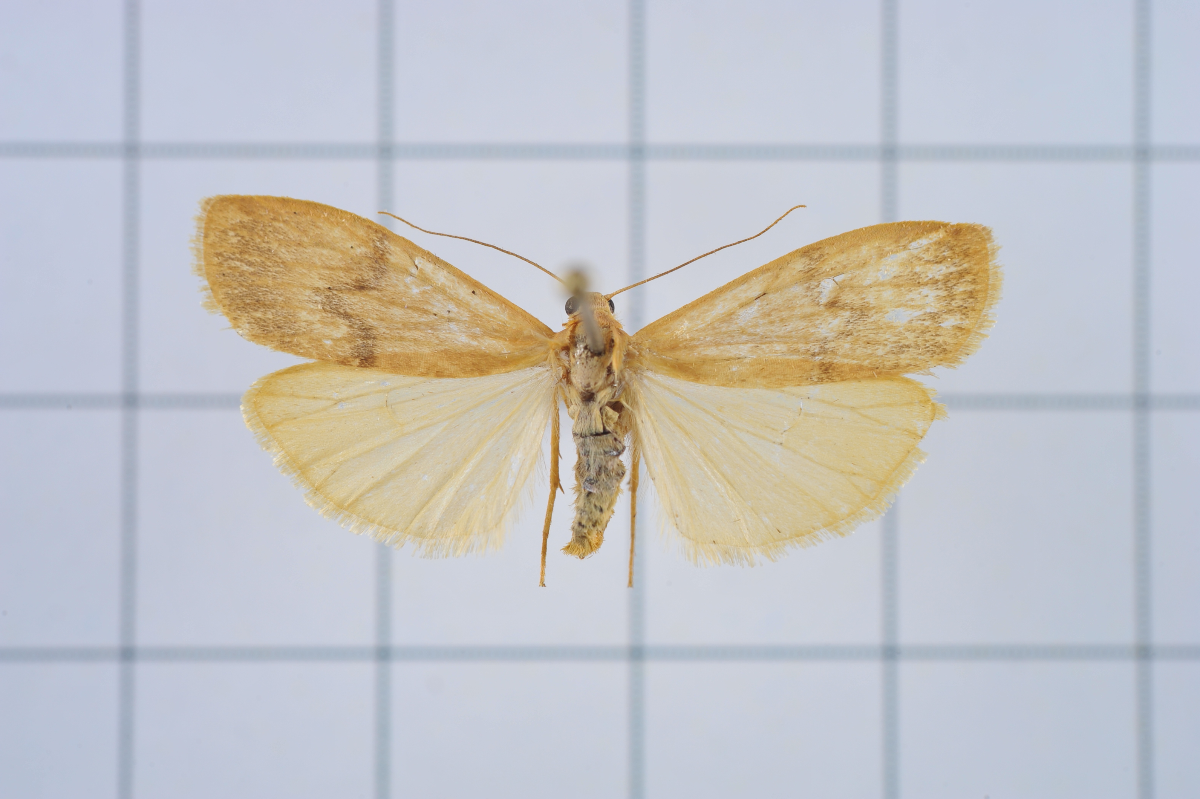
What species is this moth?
Teuloma tainebula
